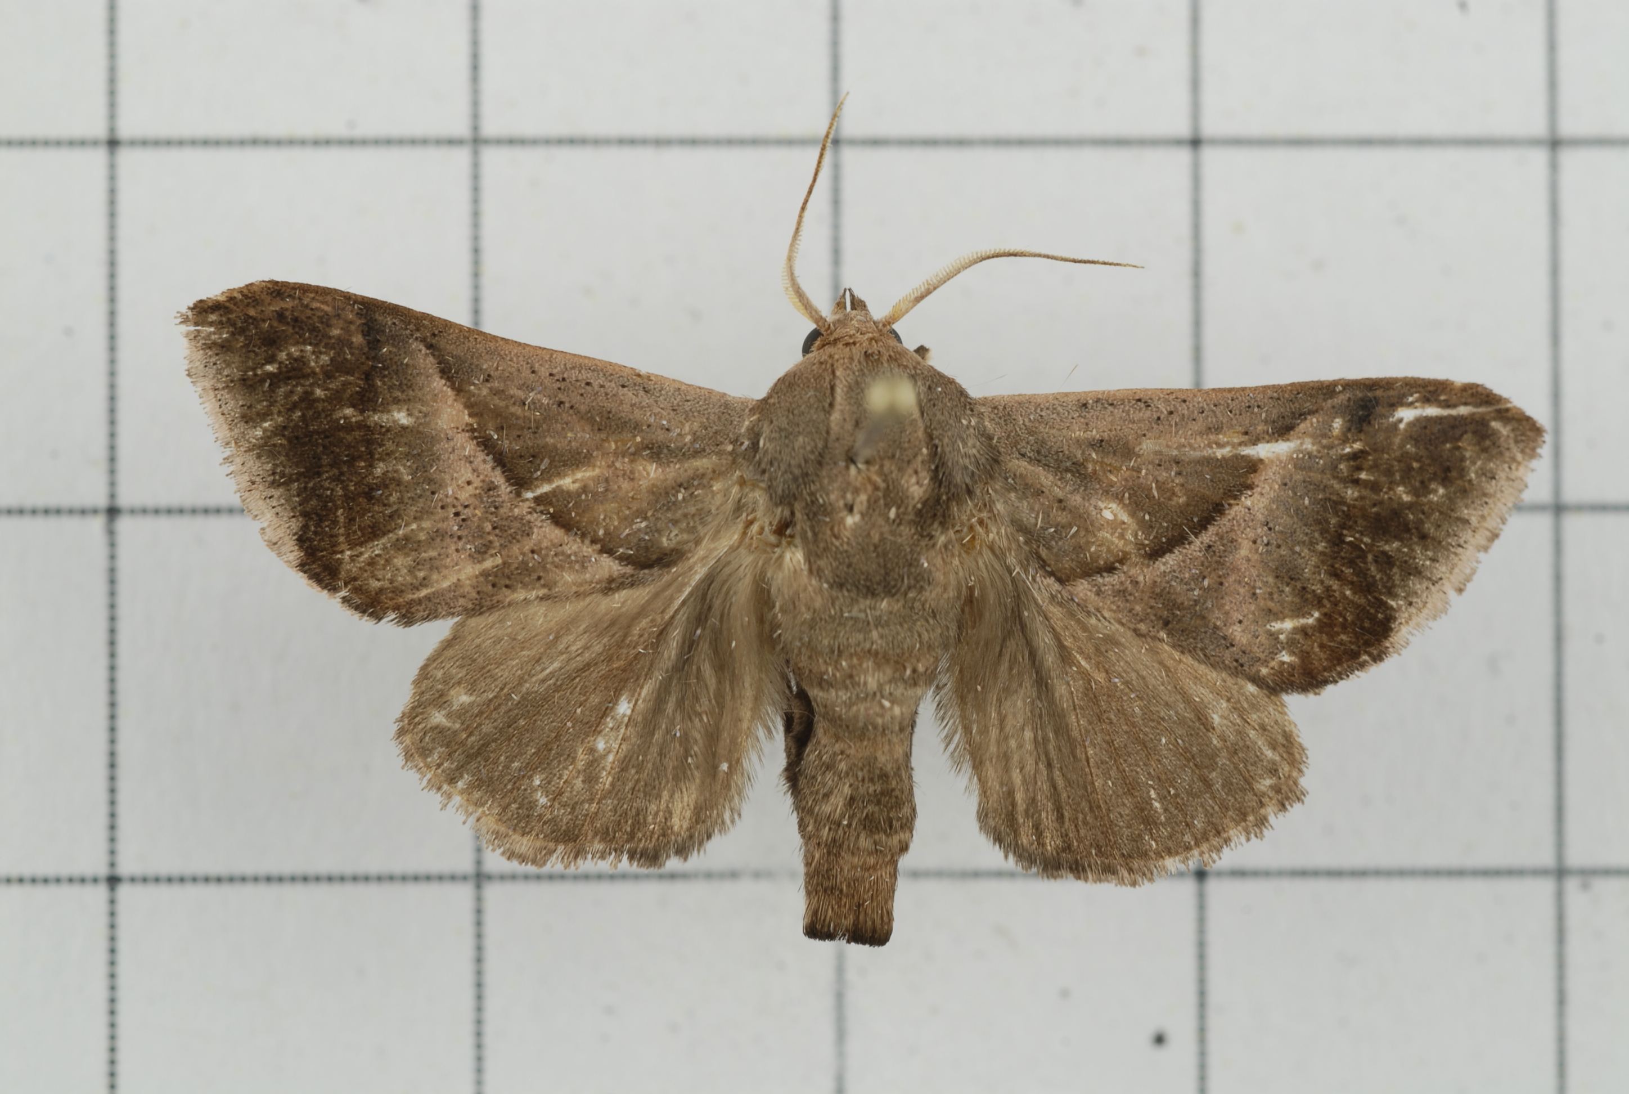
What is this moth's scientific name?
Setora postornata
